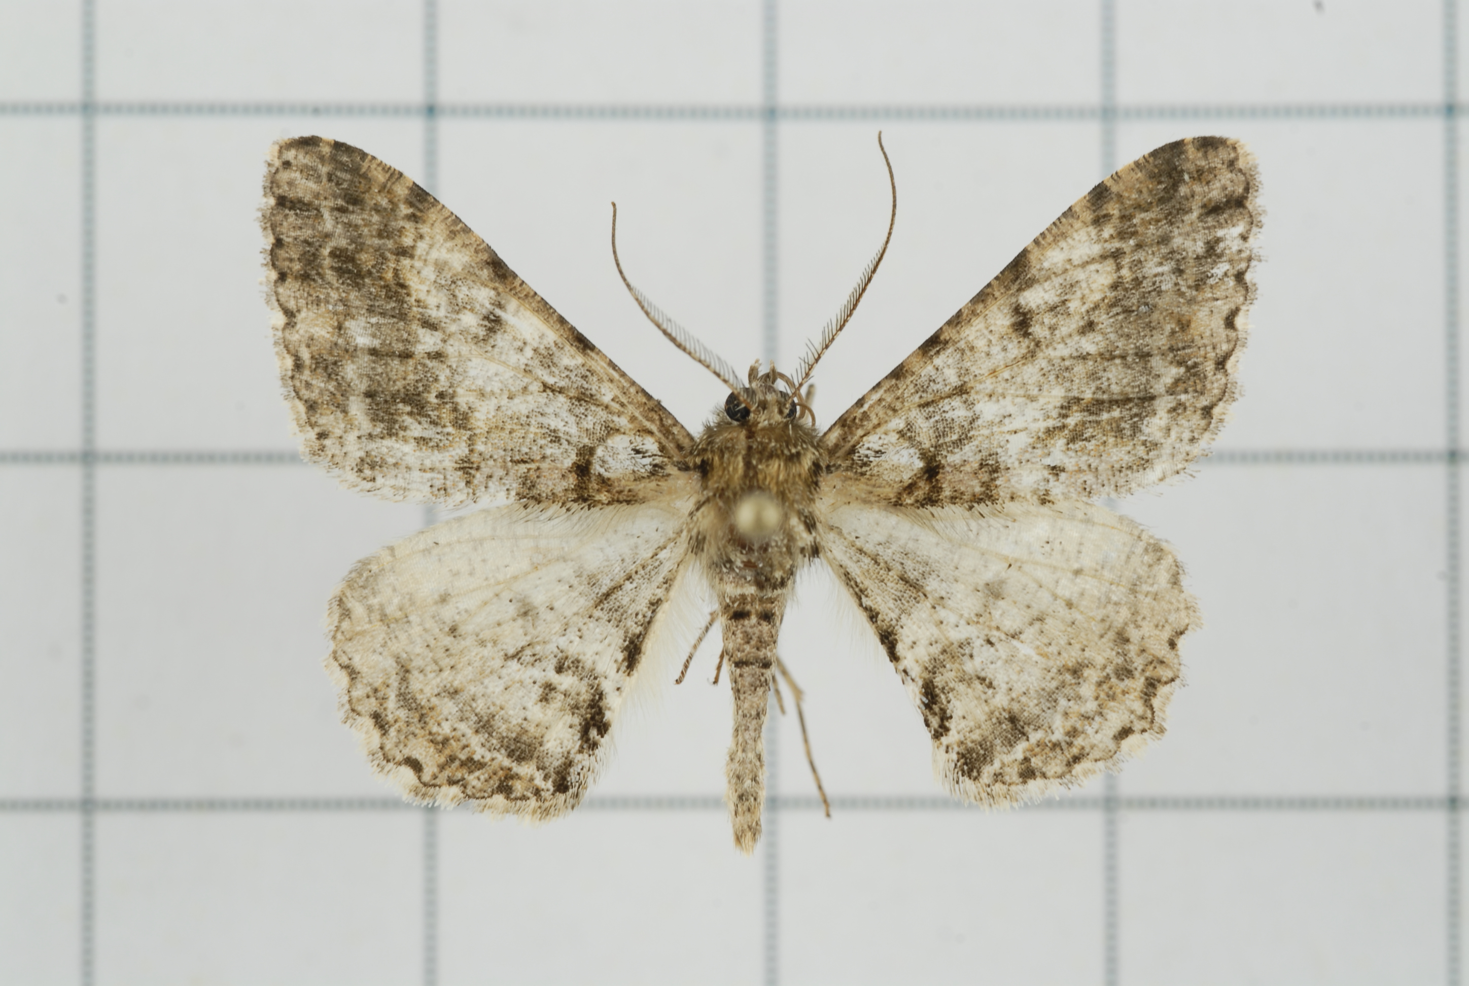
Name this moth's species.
Alcis taiwanovariegata
